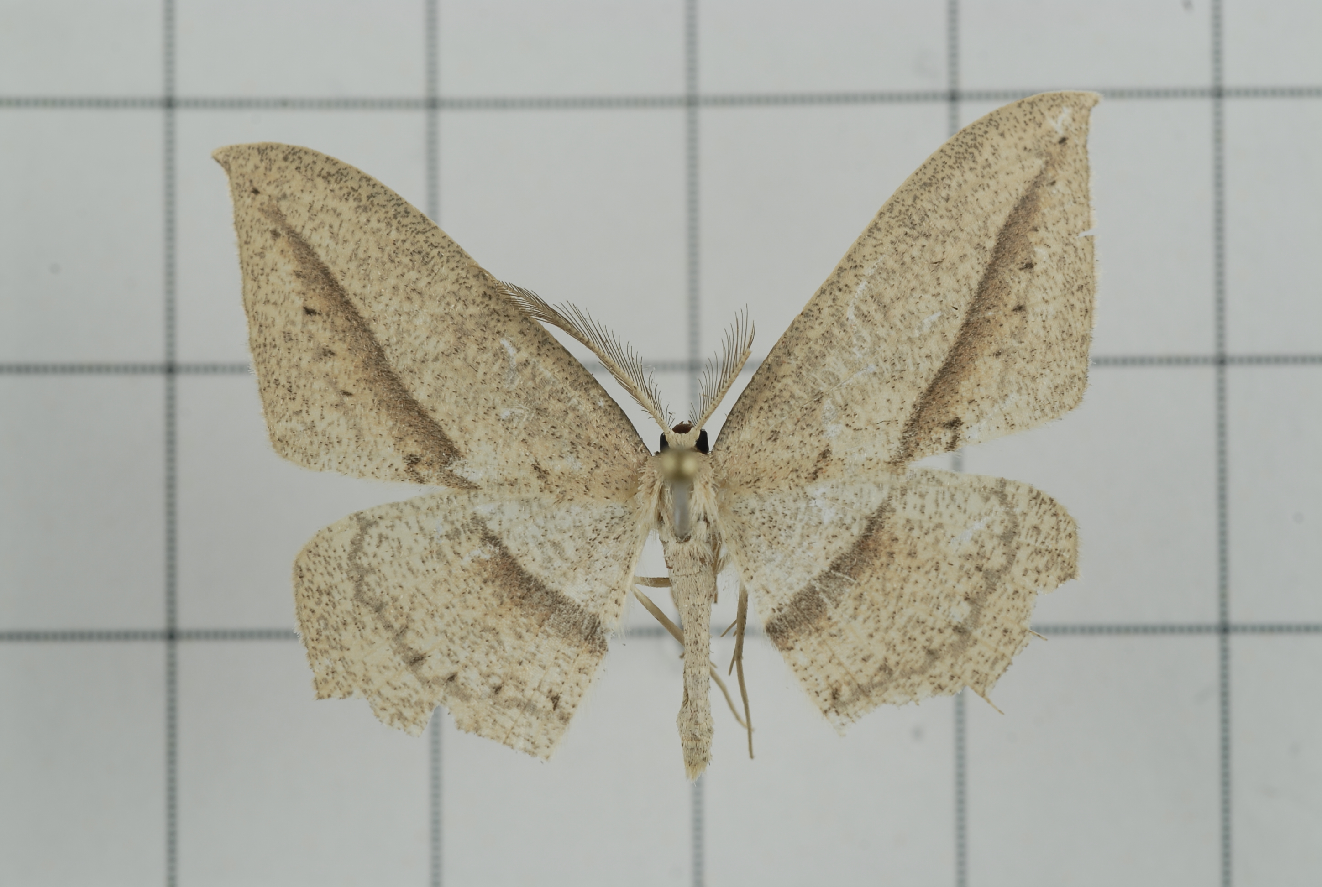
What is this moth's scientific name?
Timandra stueningi
